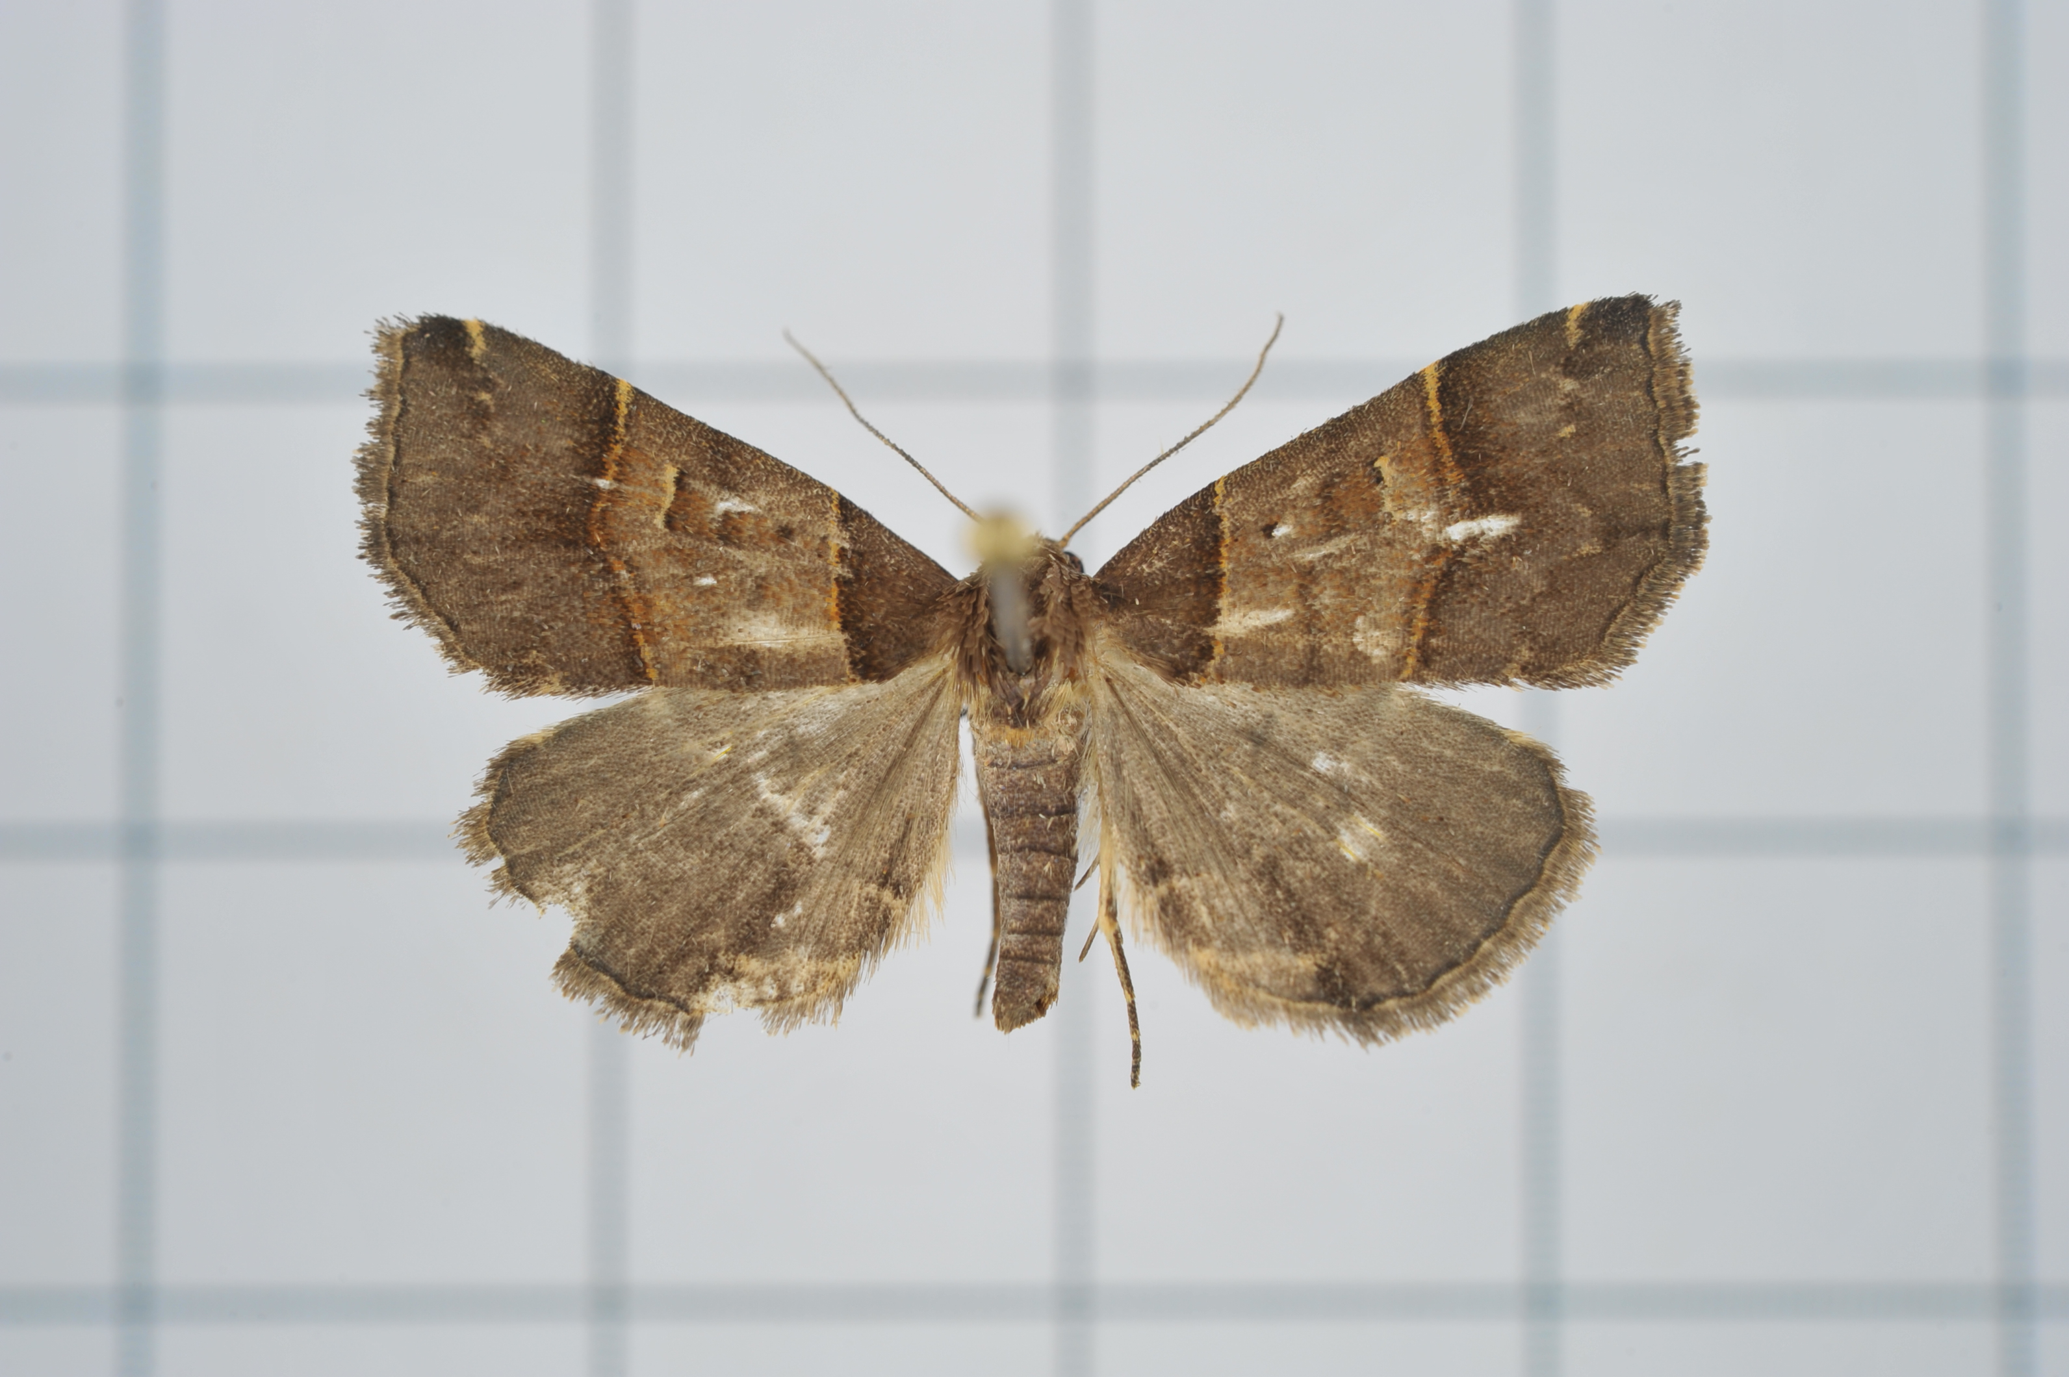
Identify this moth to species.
Bertula kosemponica
